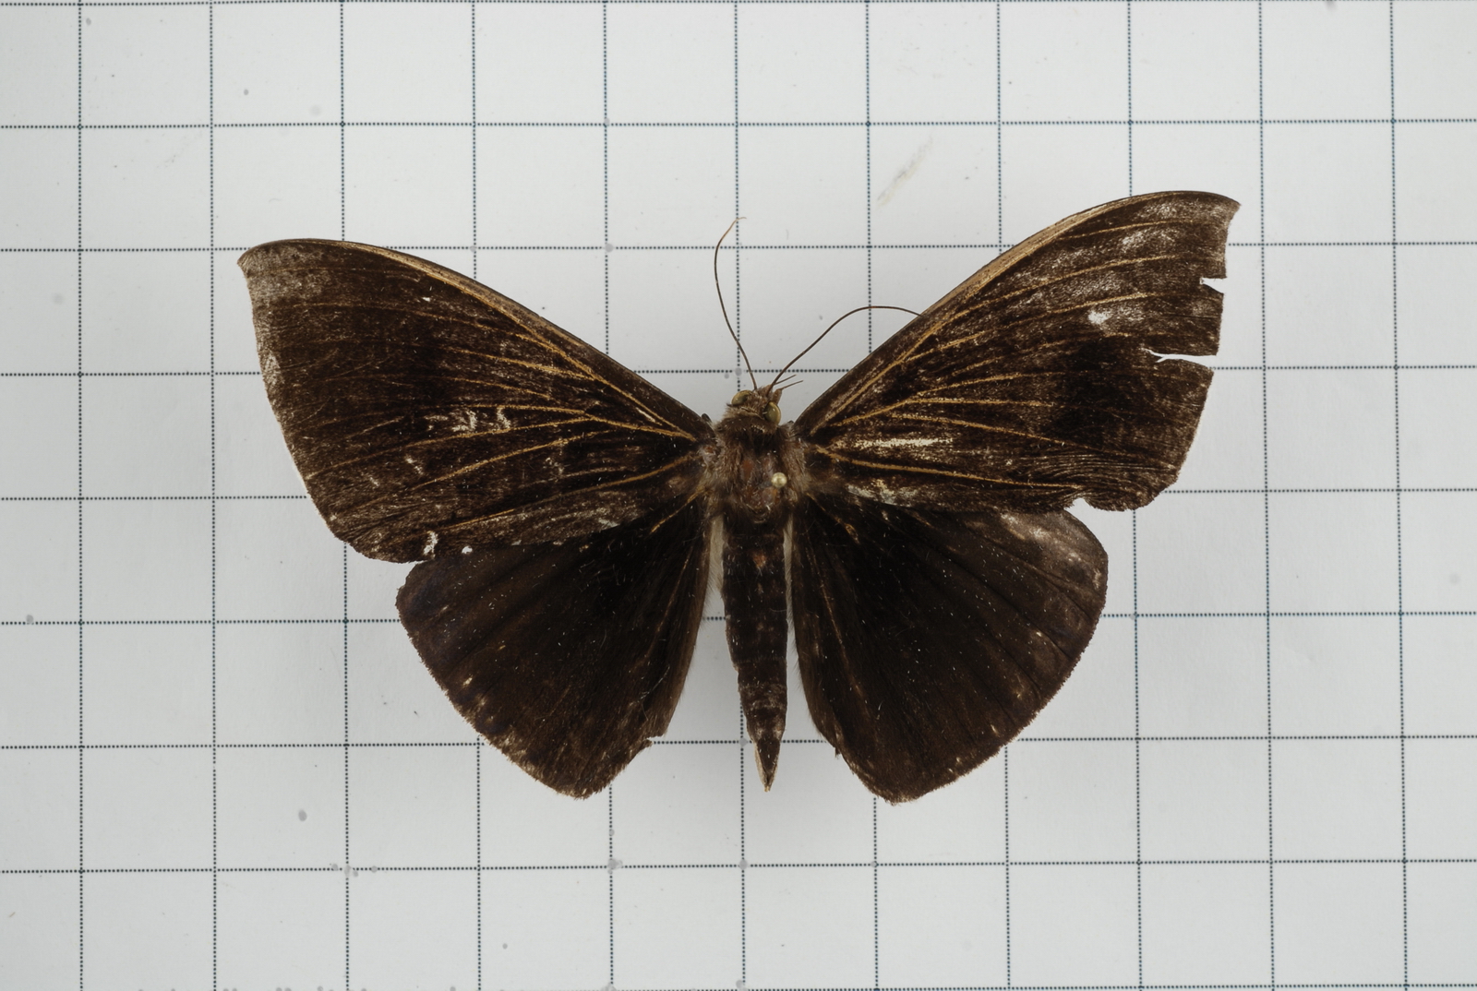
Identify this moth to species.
Lygniodes hypoleuca
